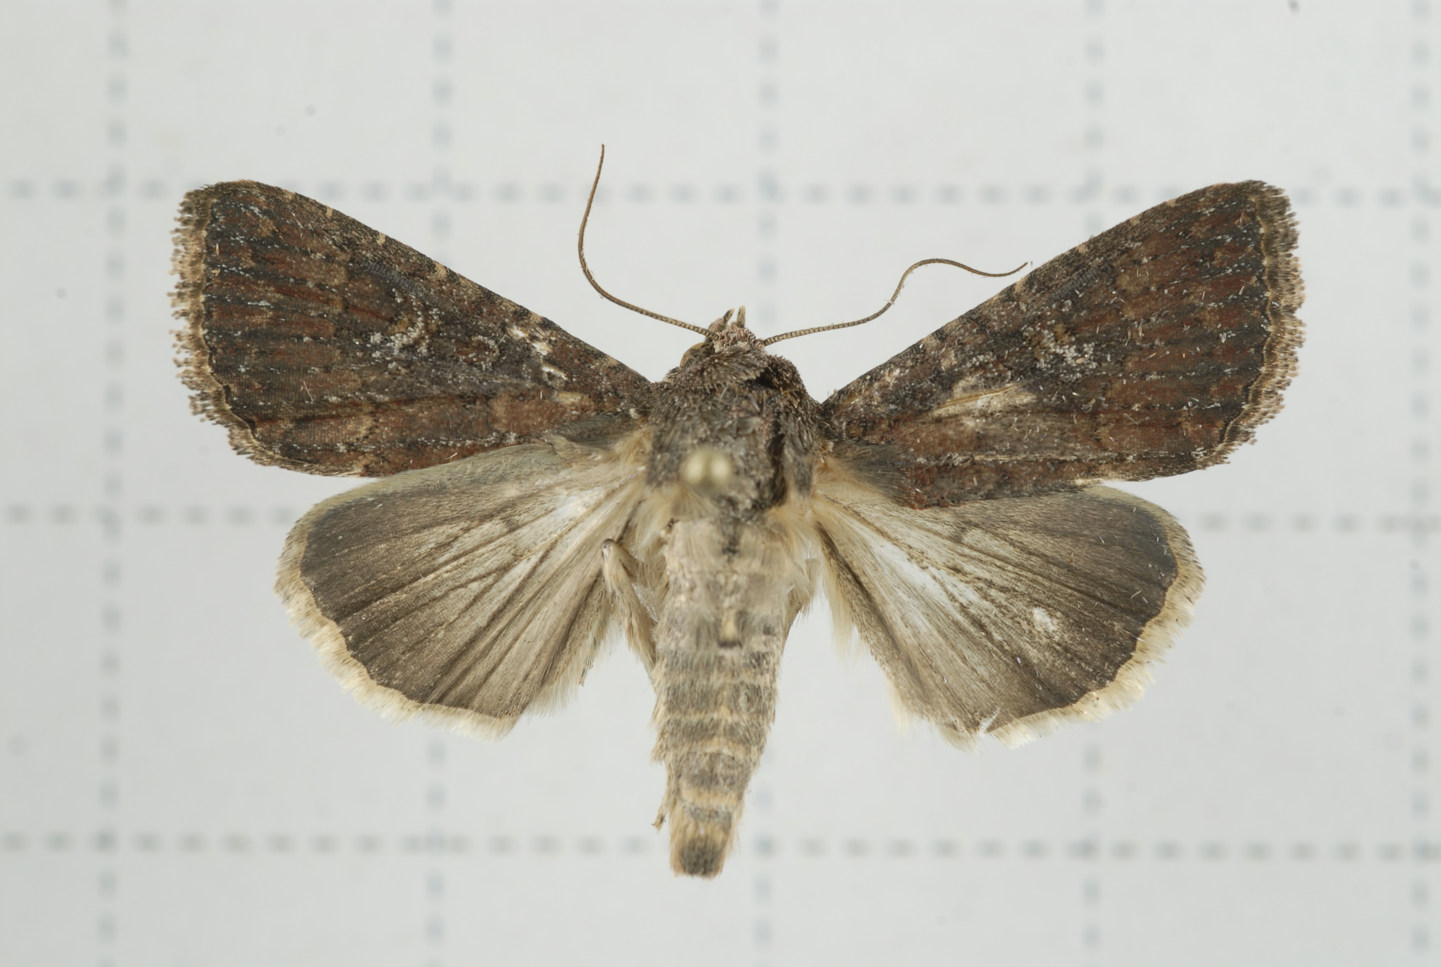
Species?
Condica illecta
